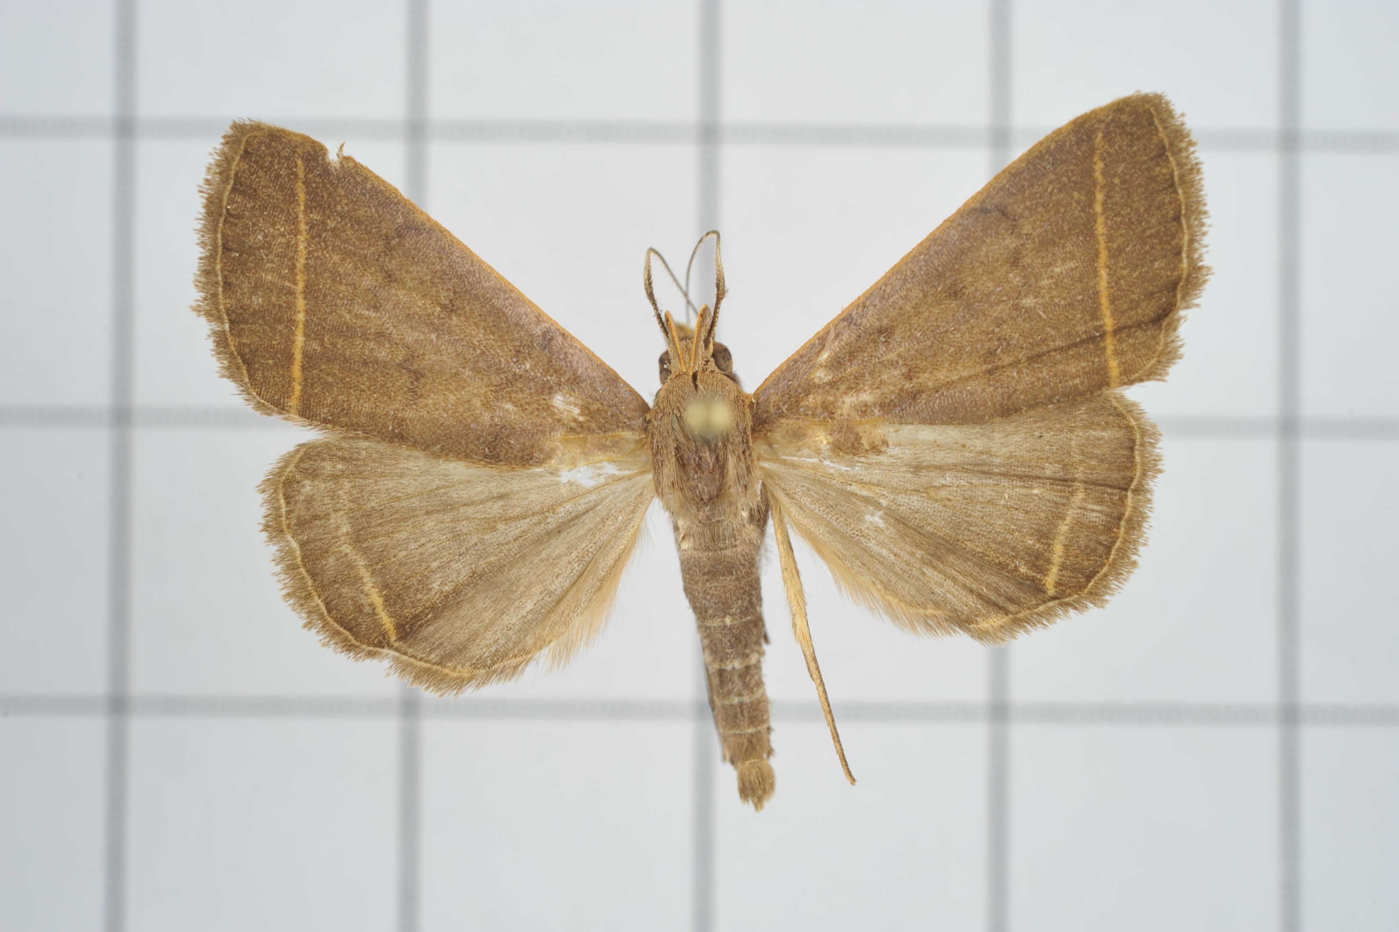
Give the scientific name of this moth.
Simplicia niphona
